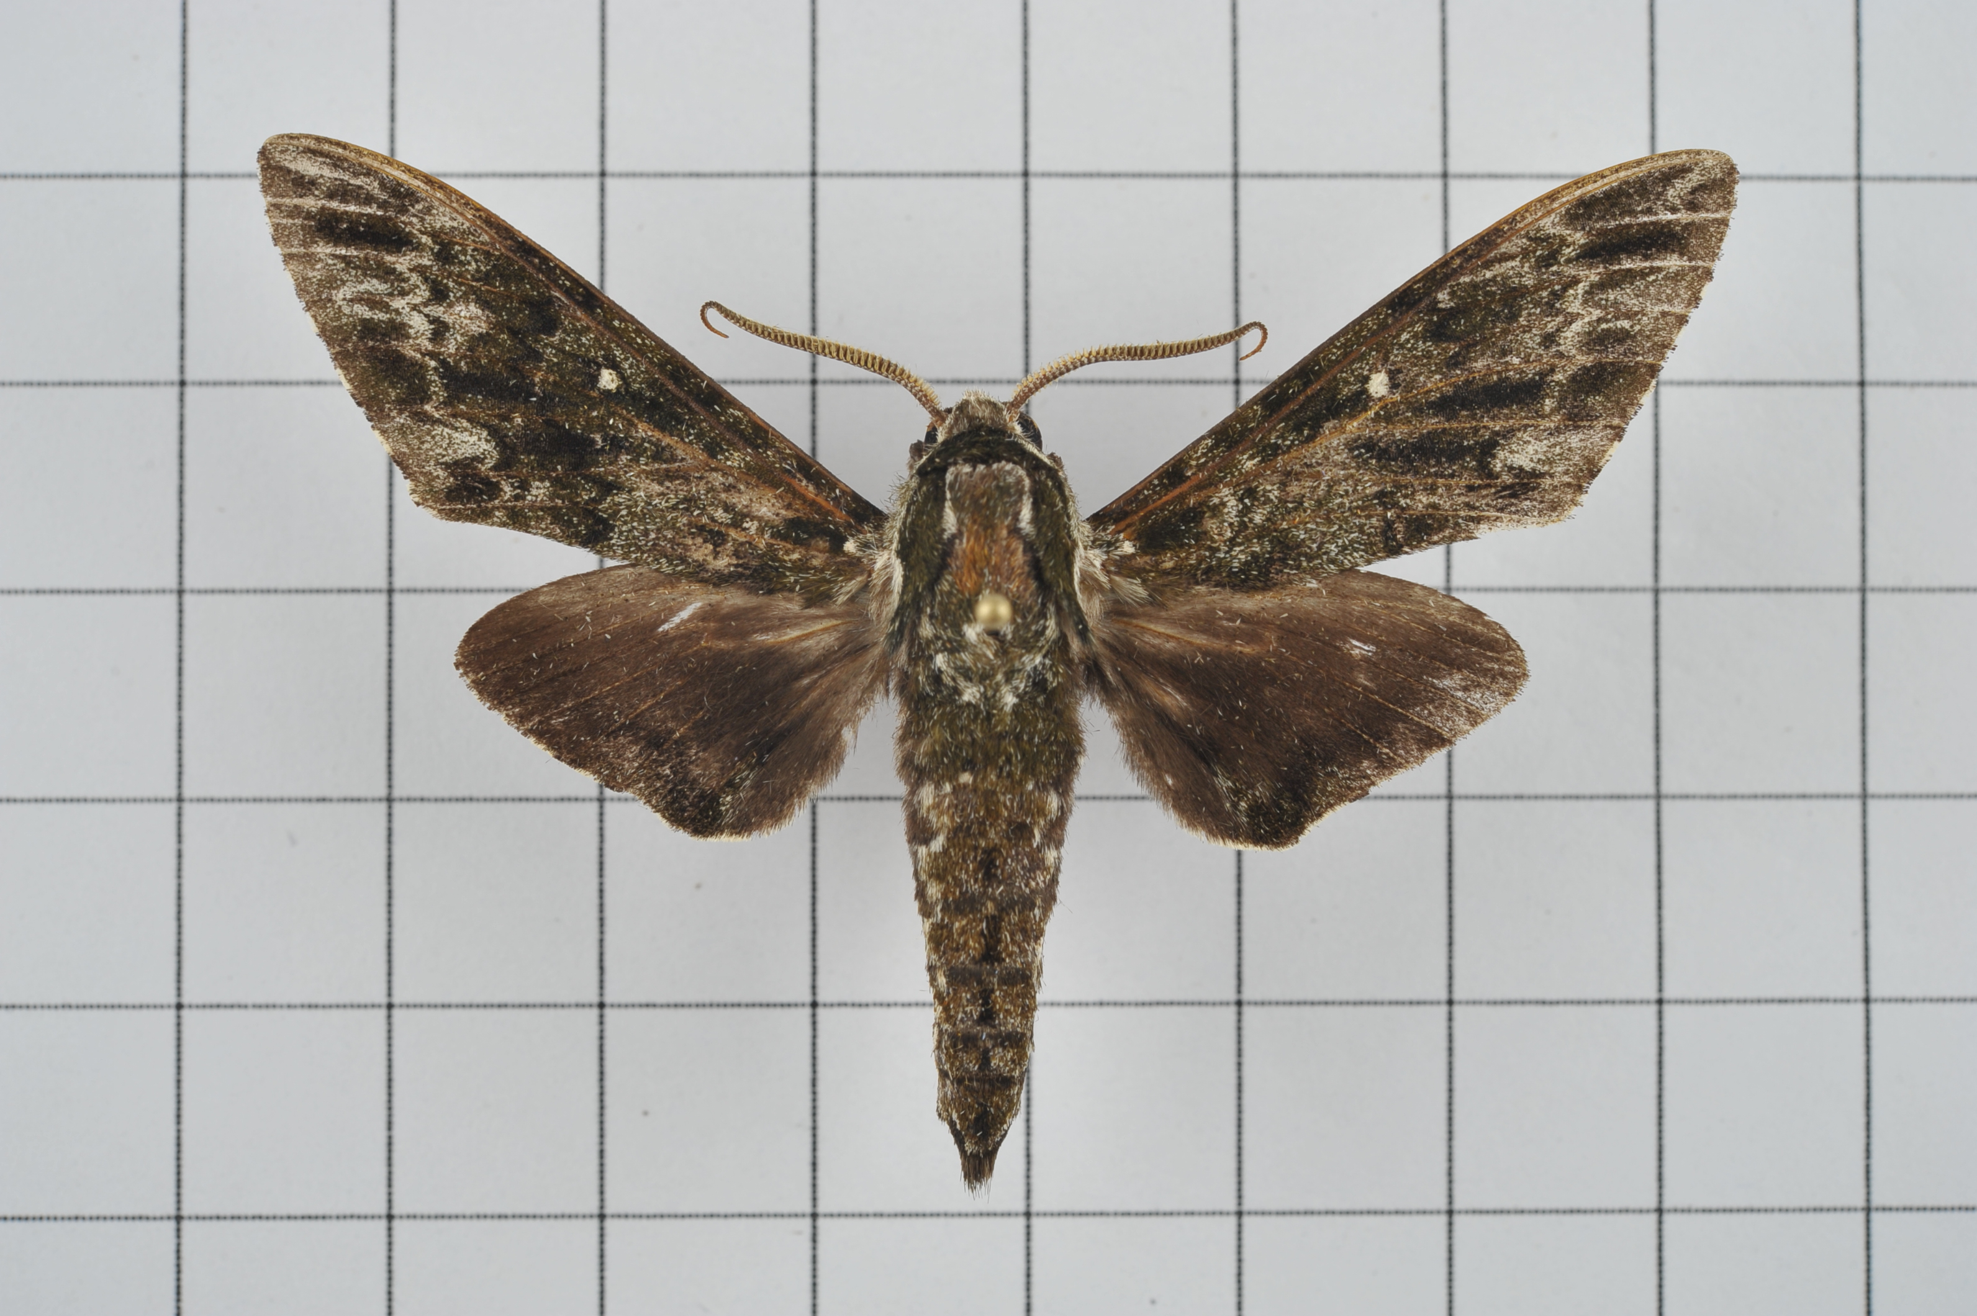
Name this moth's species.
Dolbina formosana
